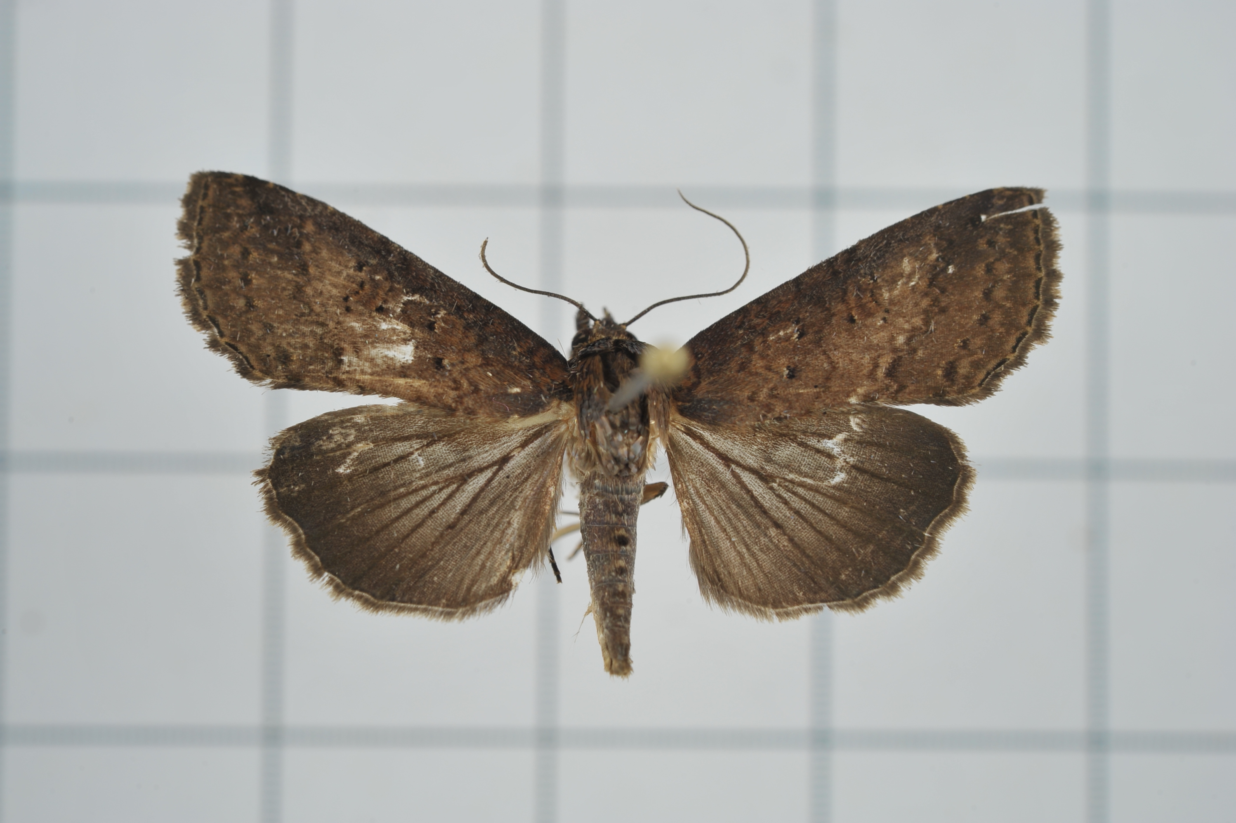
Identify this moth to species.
Lophoptera tianchi
